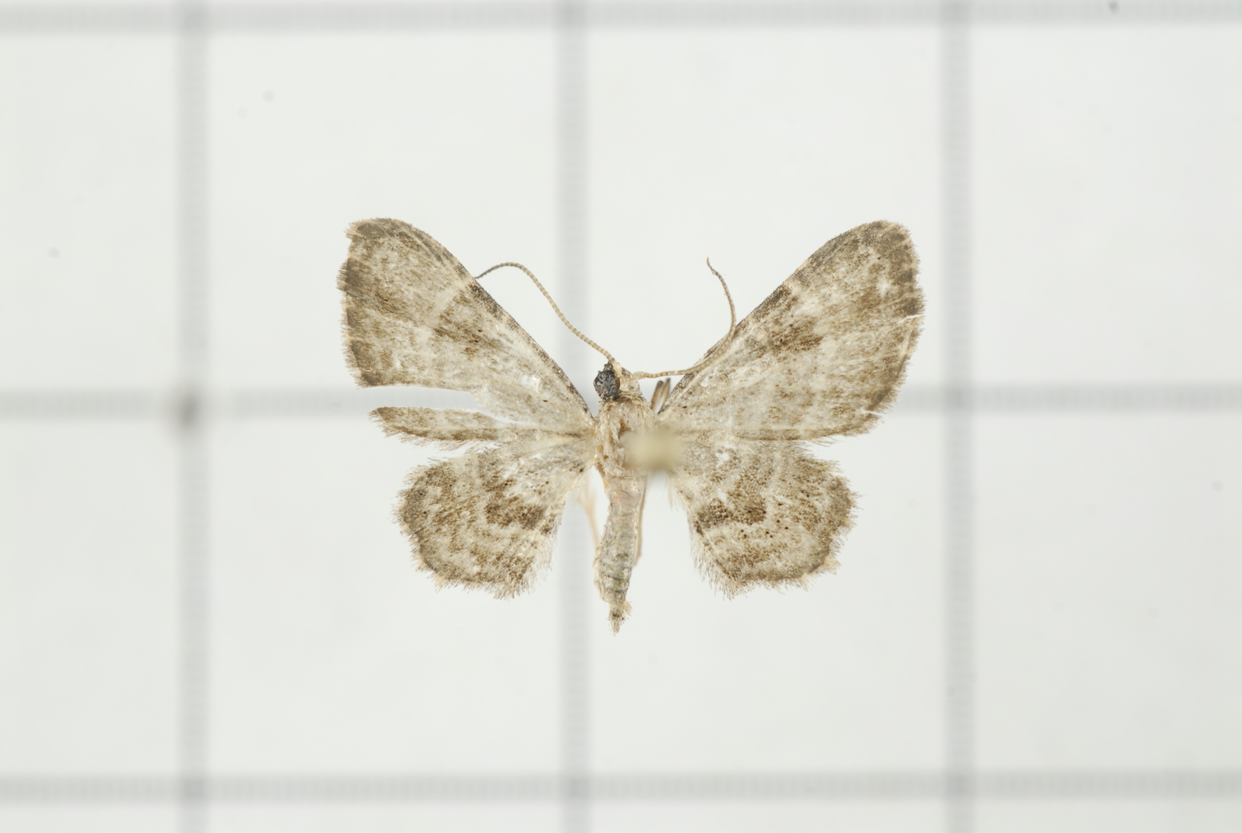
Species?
Bosara kadooriensis
